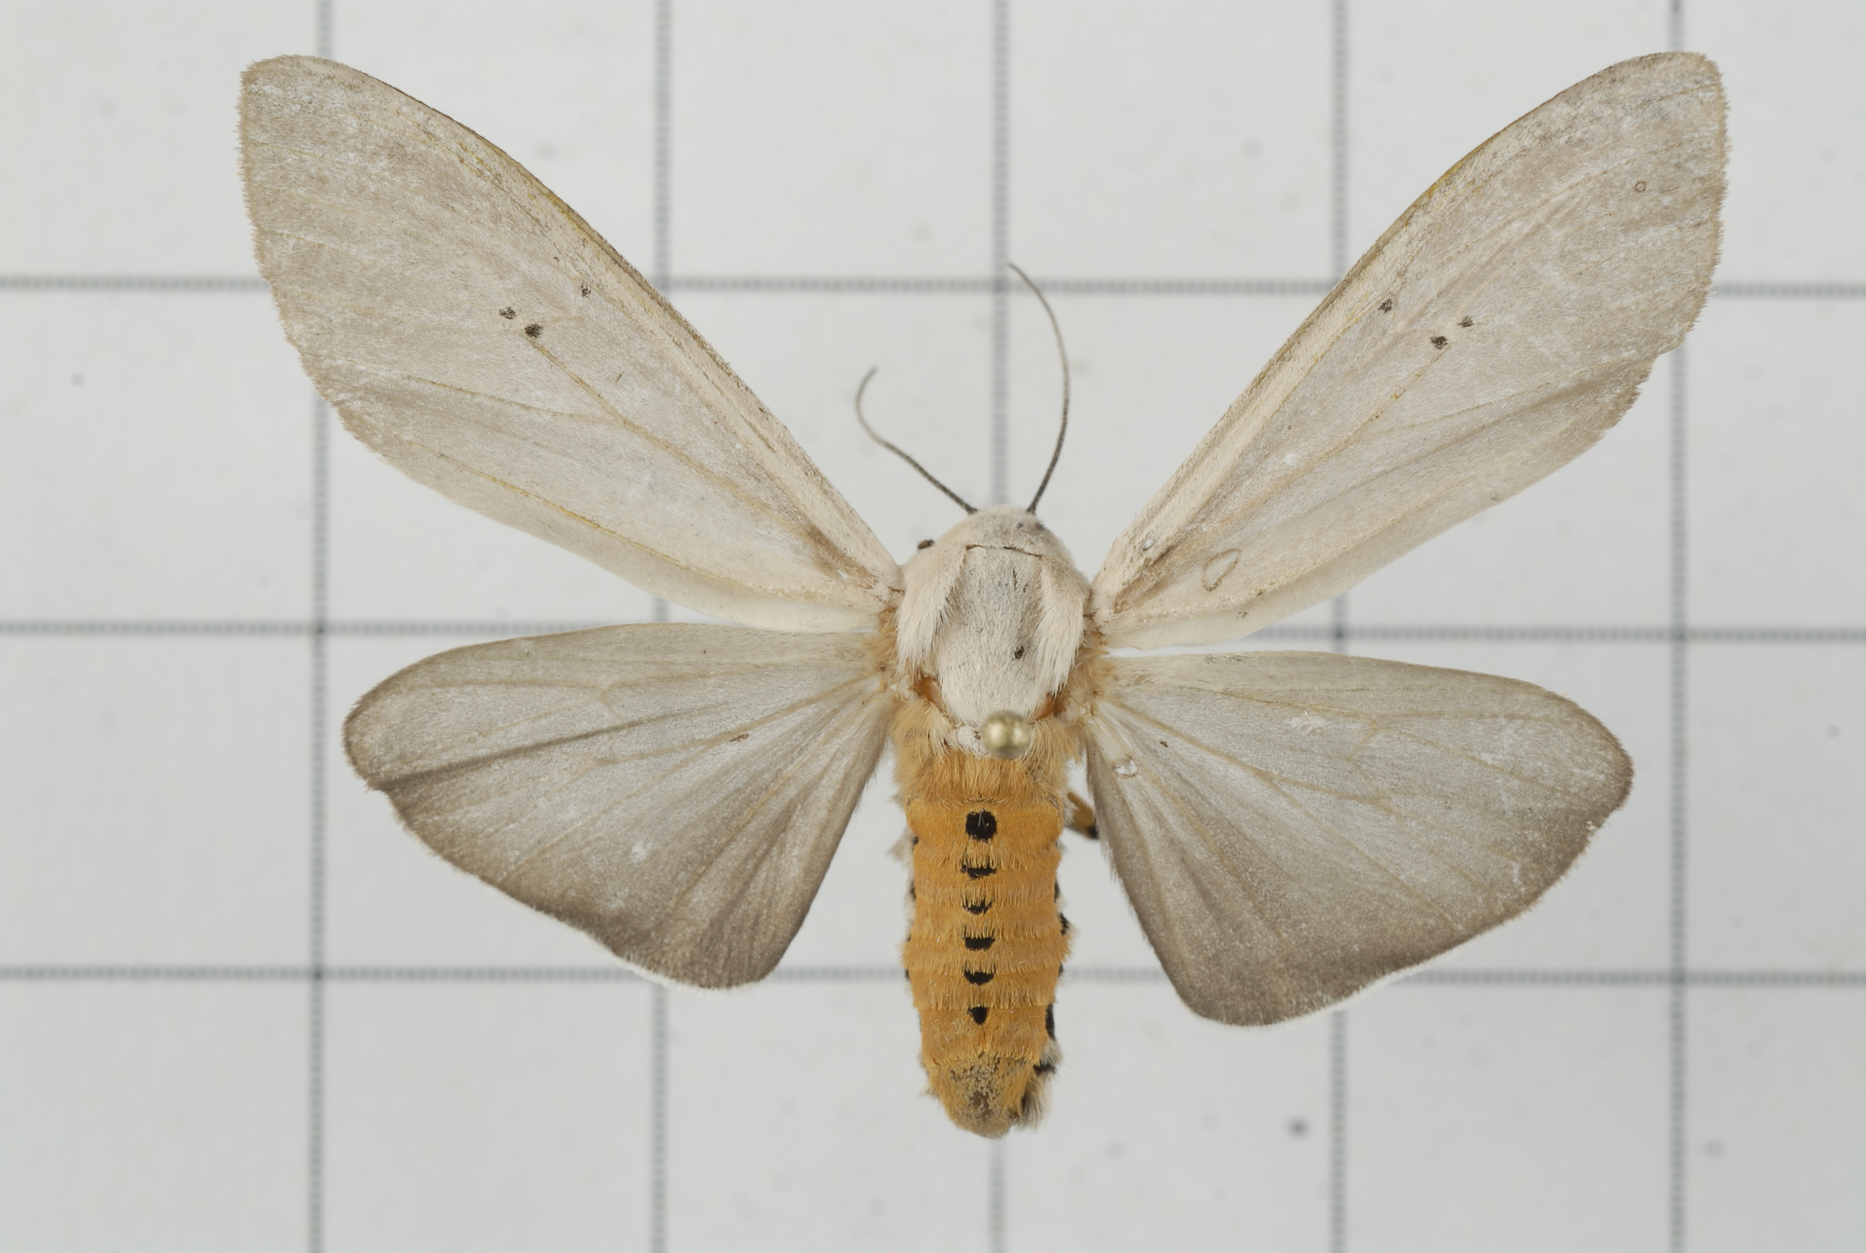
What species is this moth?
Creatonotos transiens koni
